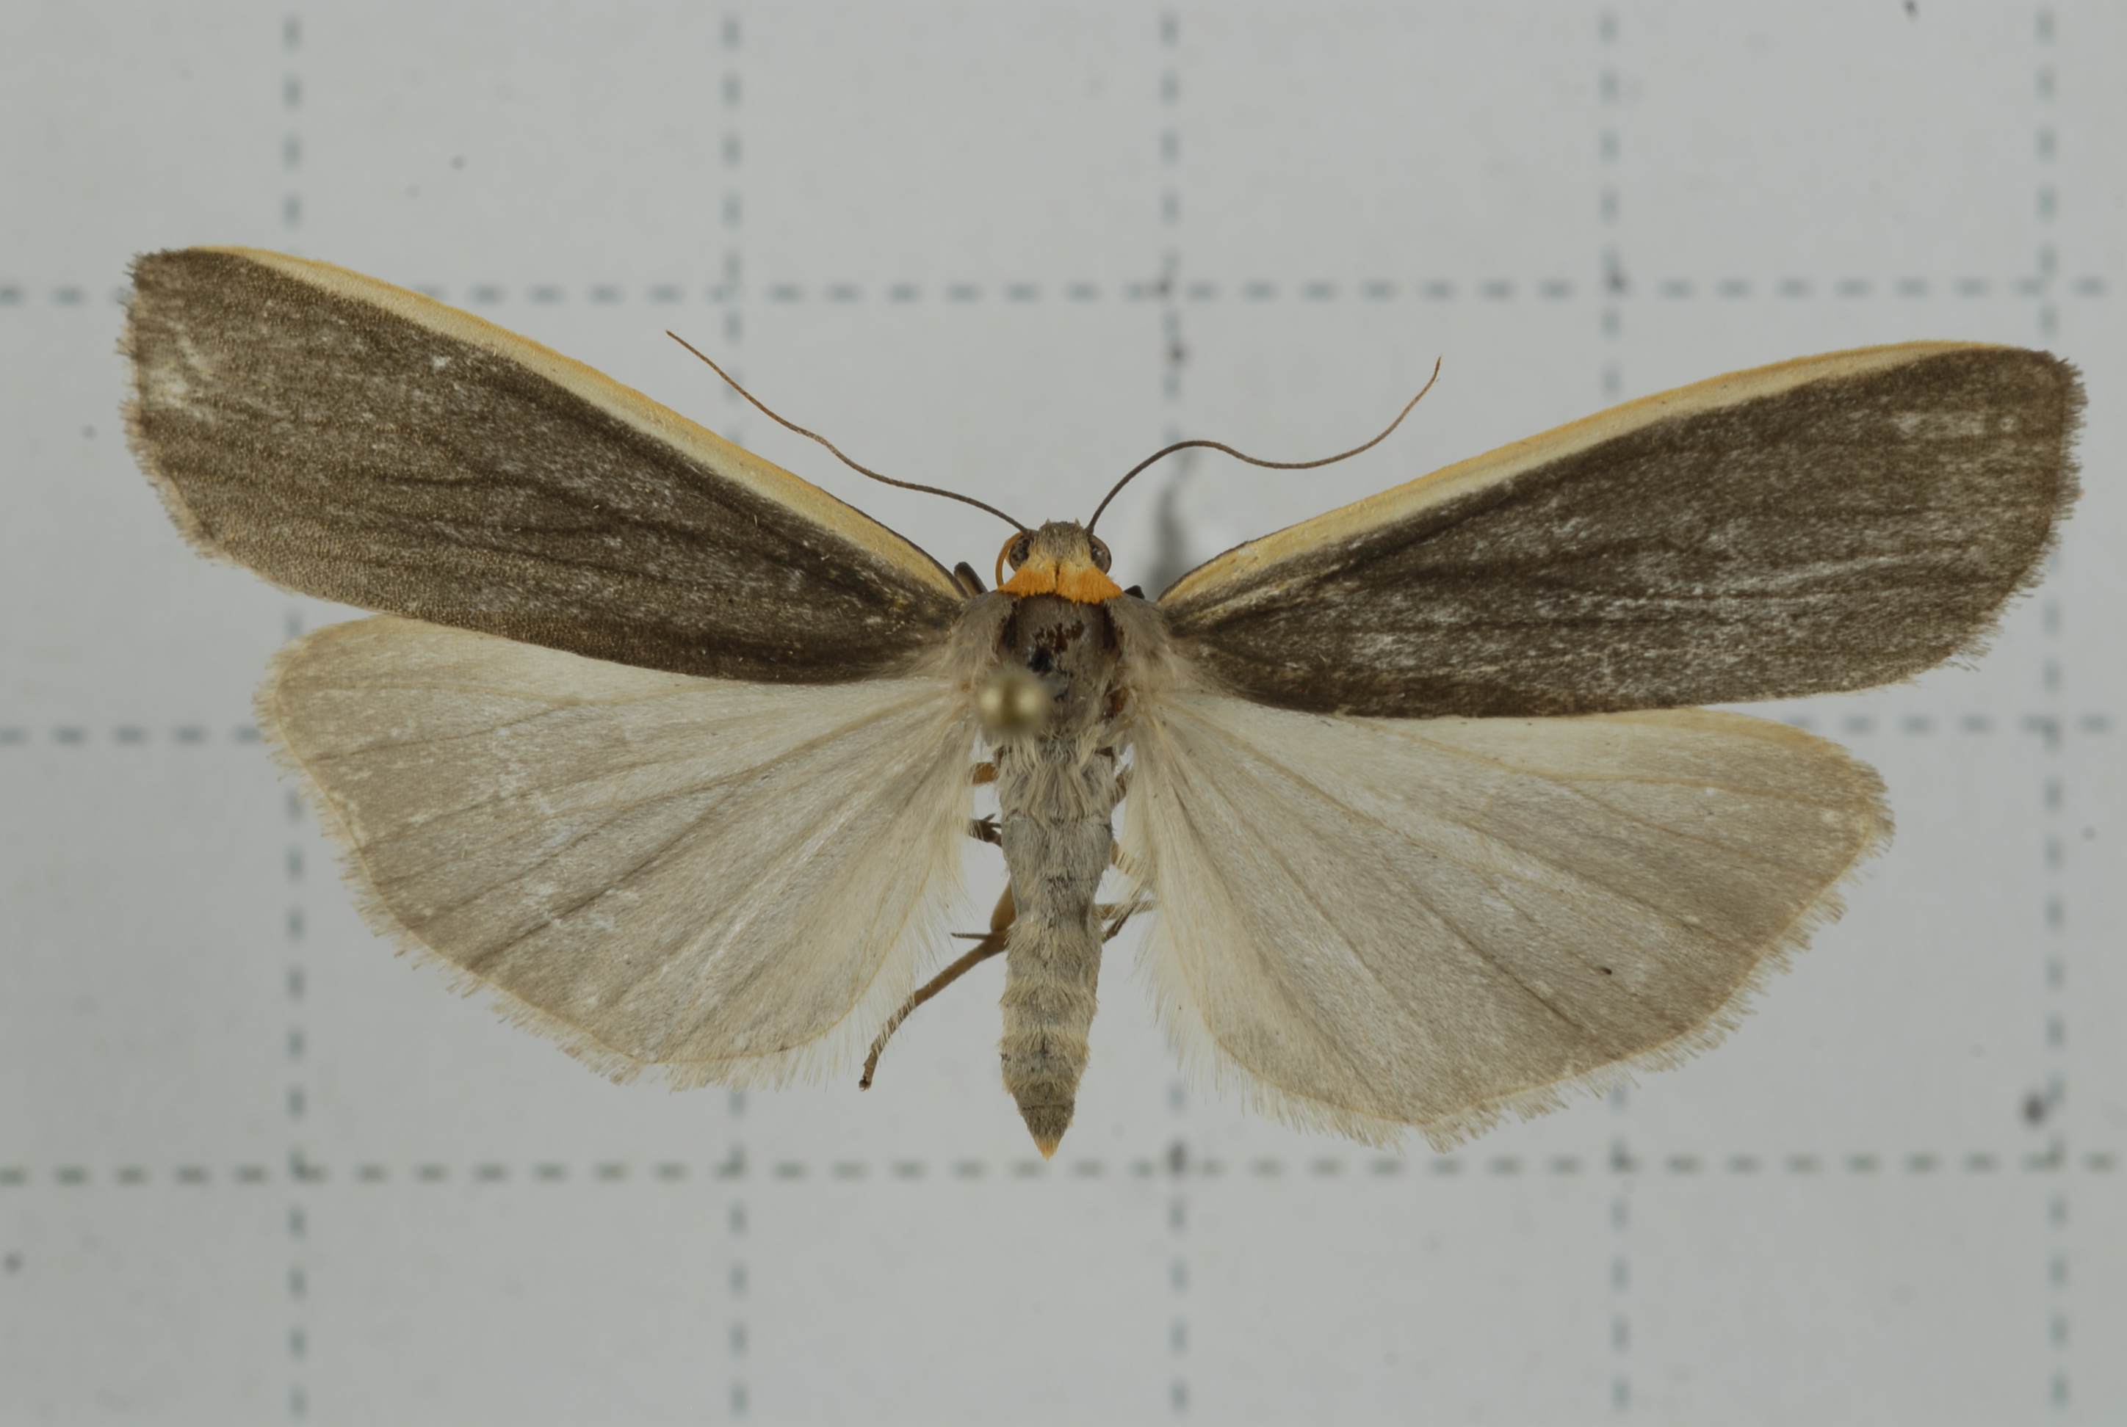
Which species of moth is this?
Ghoria subpurpurea
